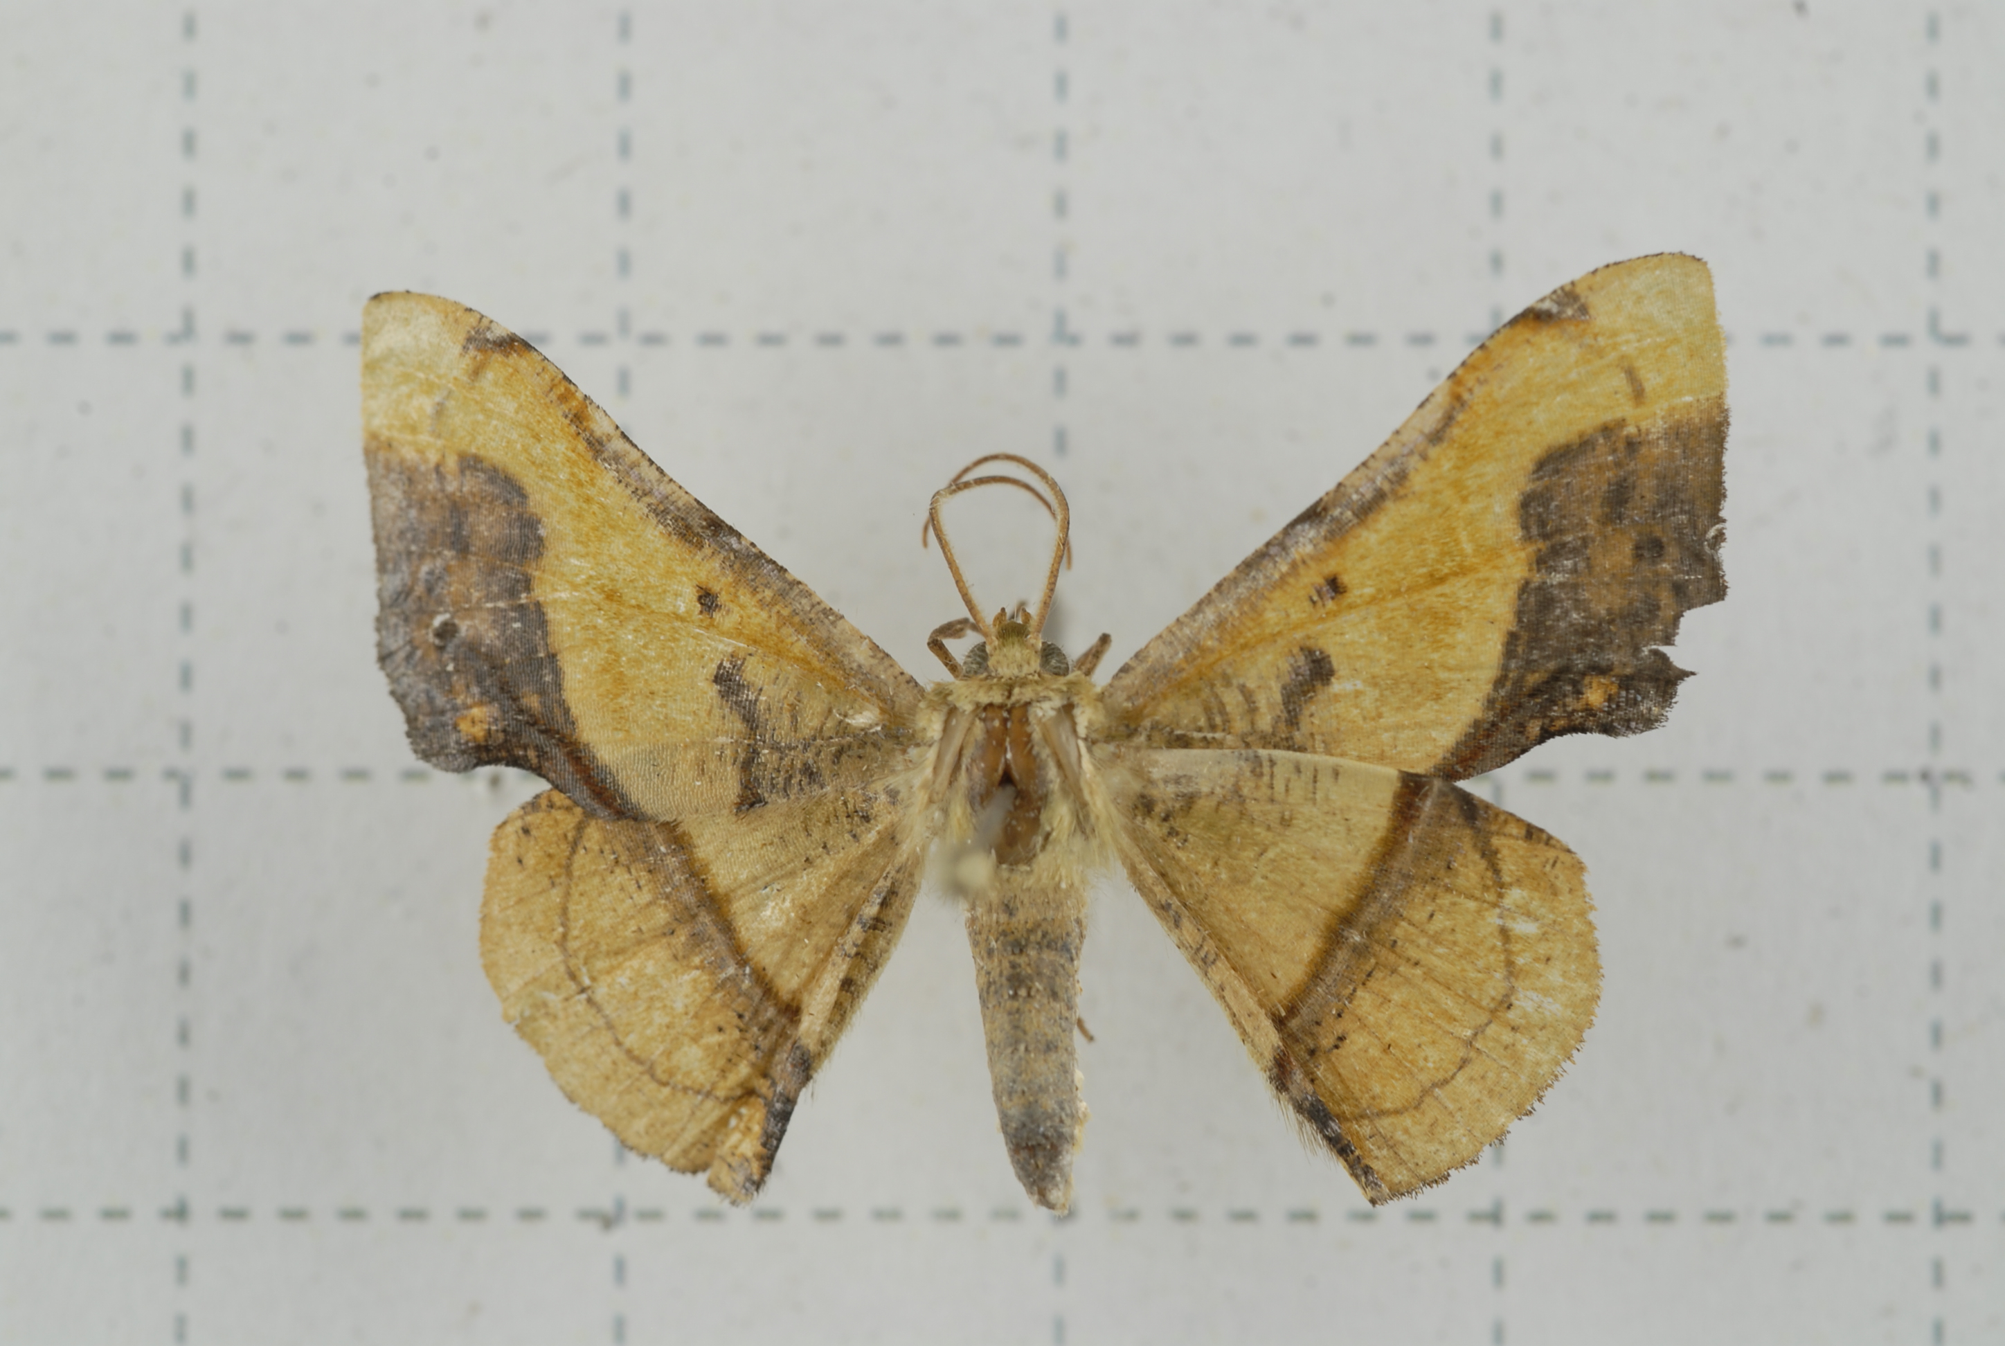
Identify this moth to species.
Fascellina plagiata
